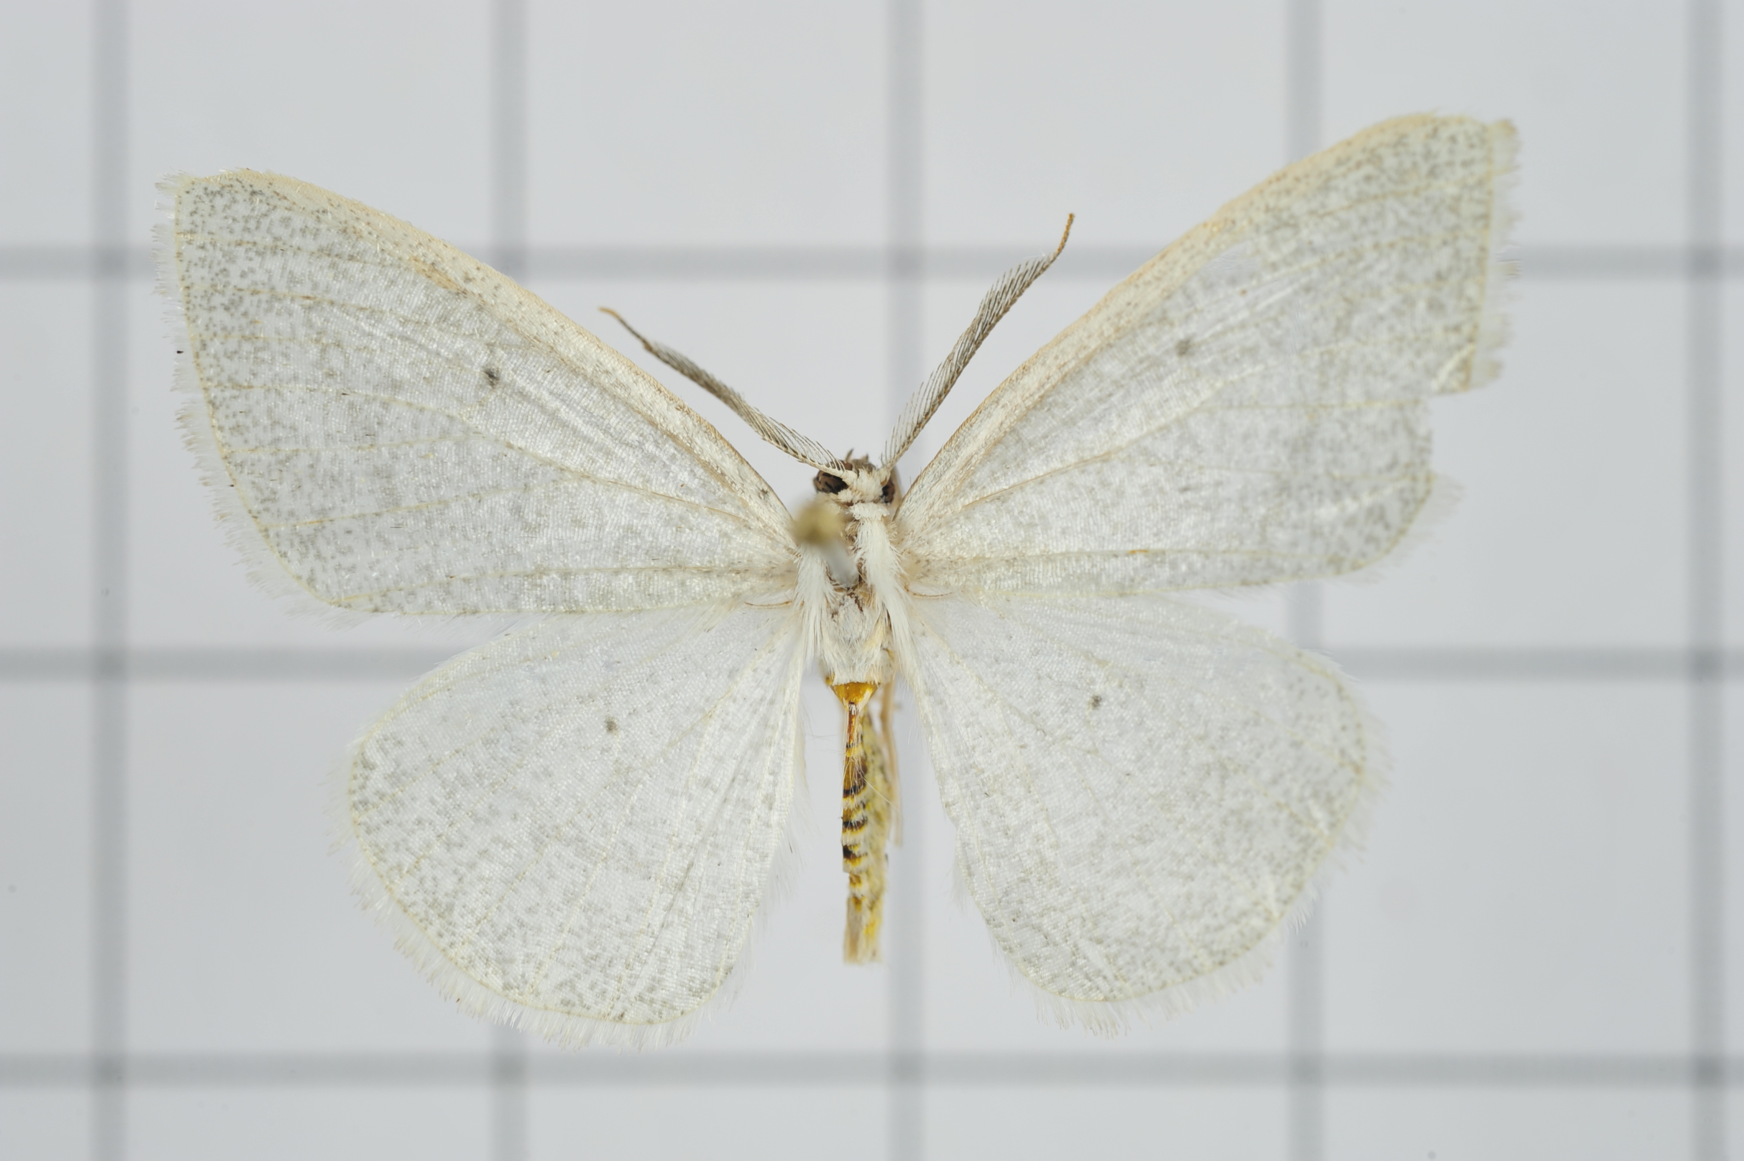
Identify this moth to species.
Cabera niveopicta
